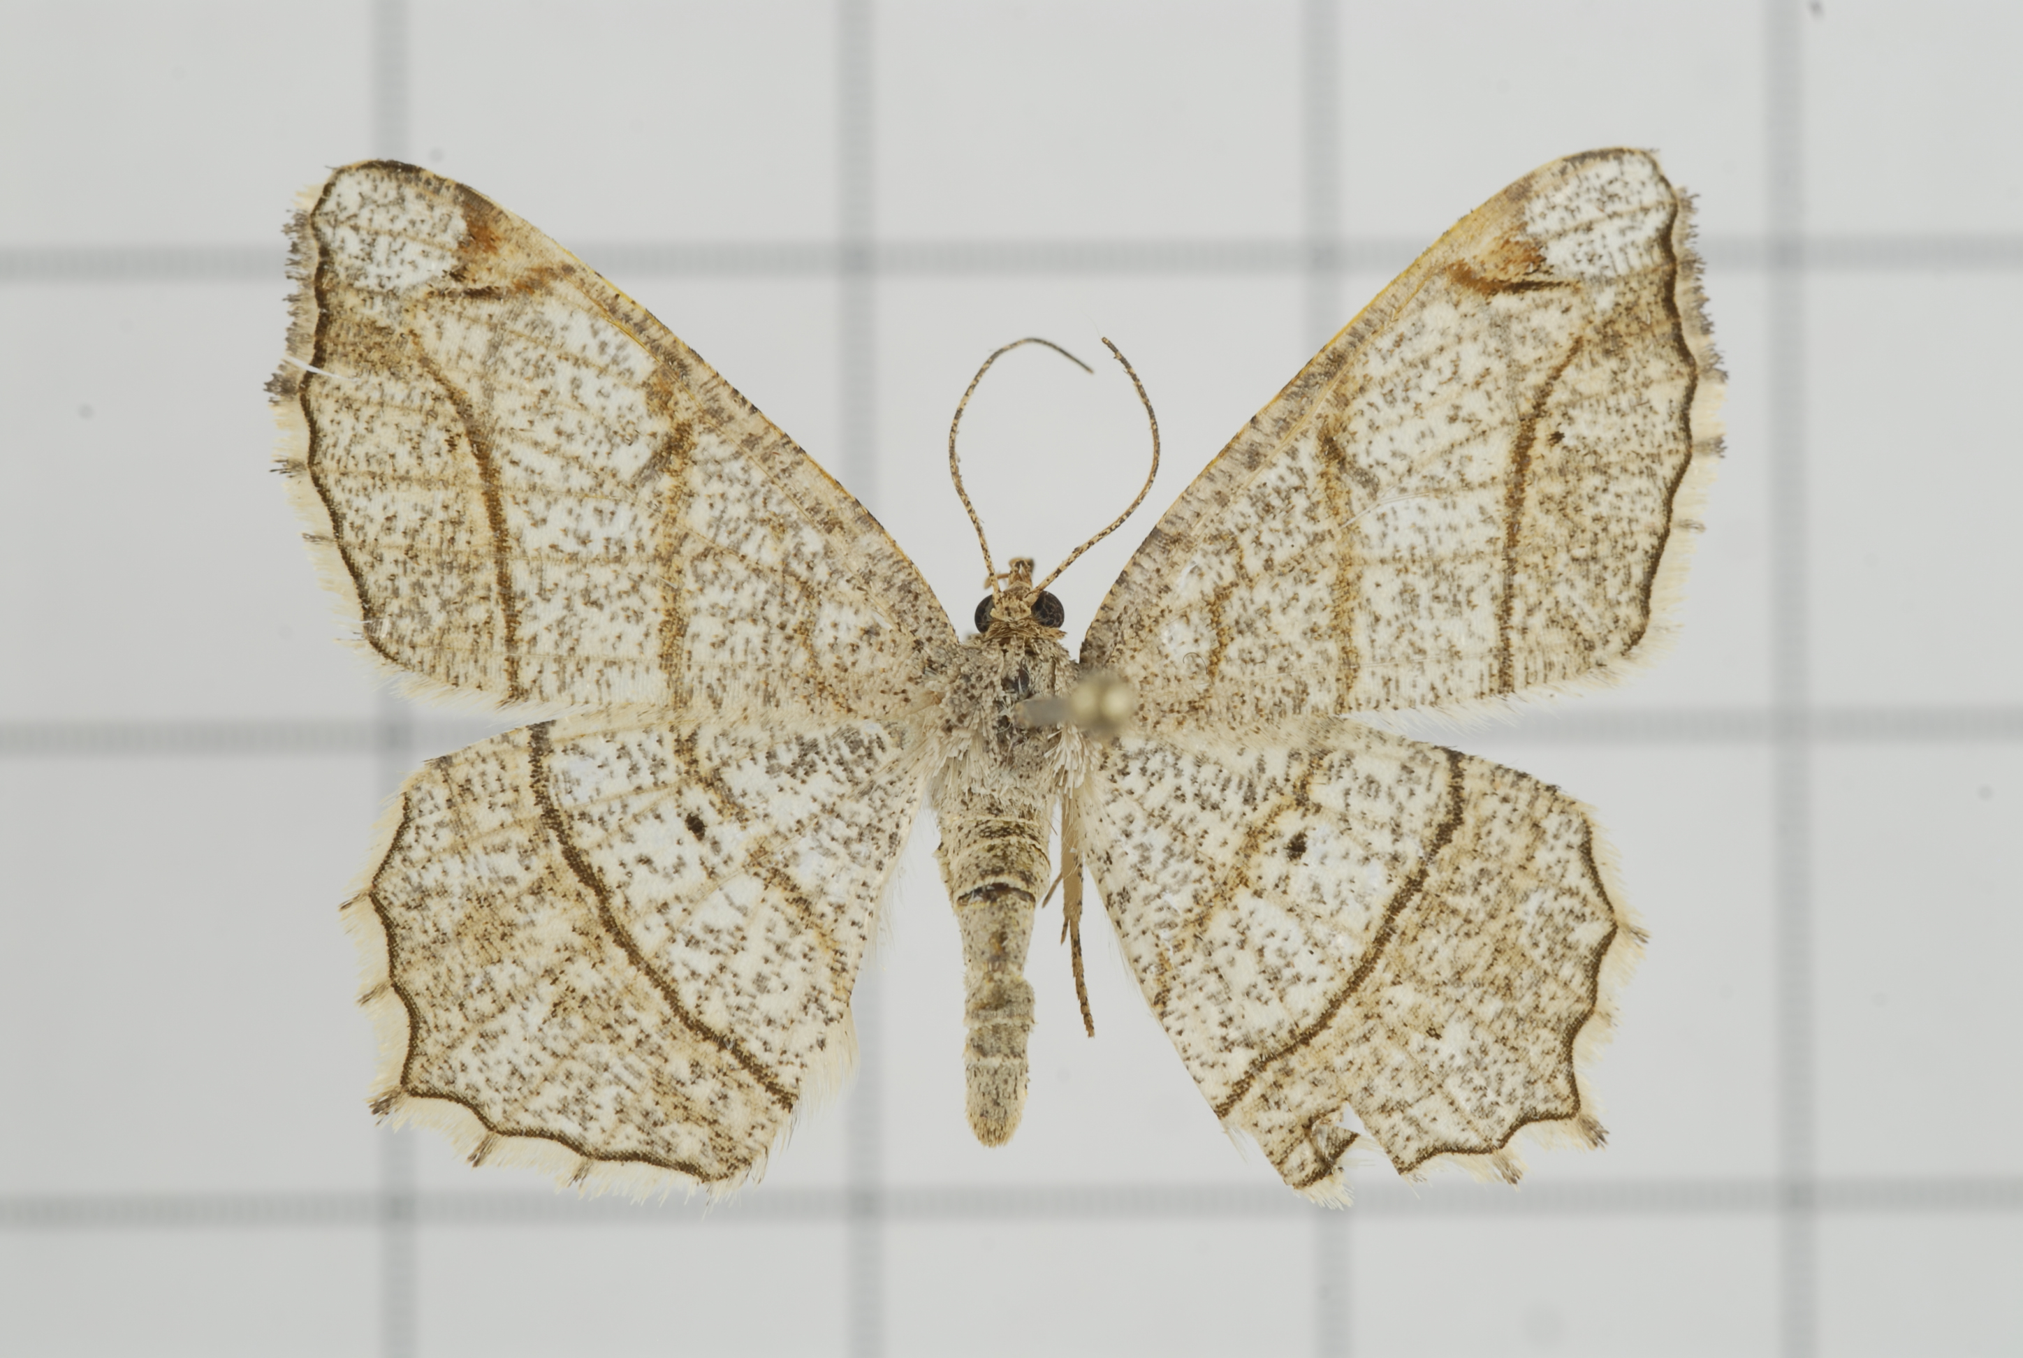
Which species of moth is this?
Chiasmia defixaria
